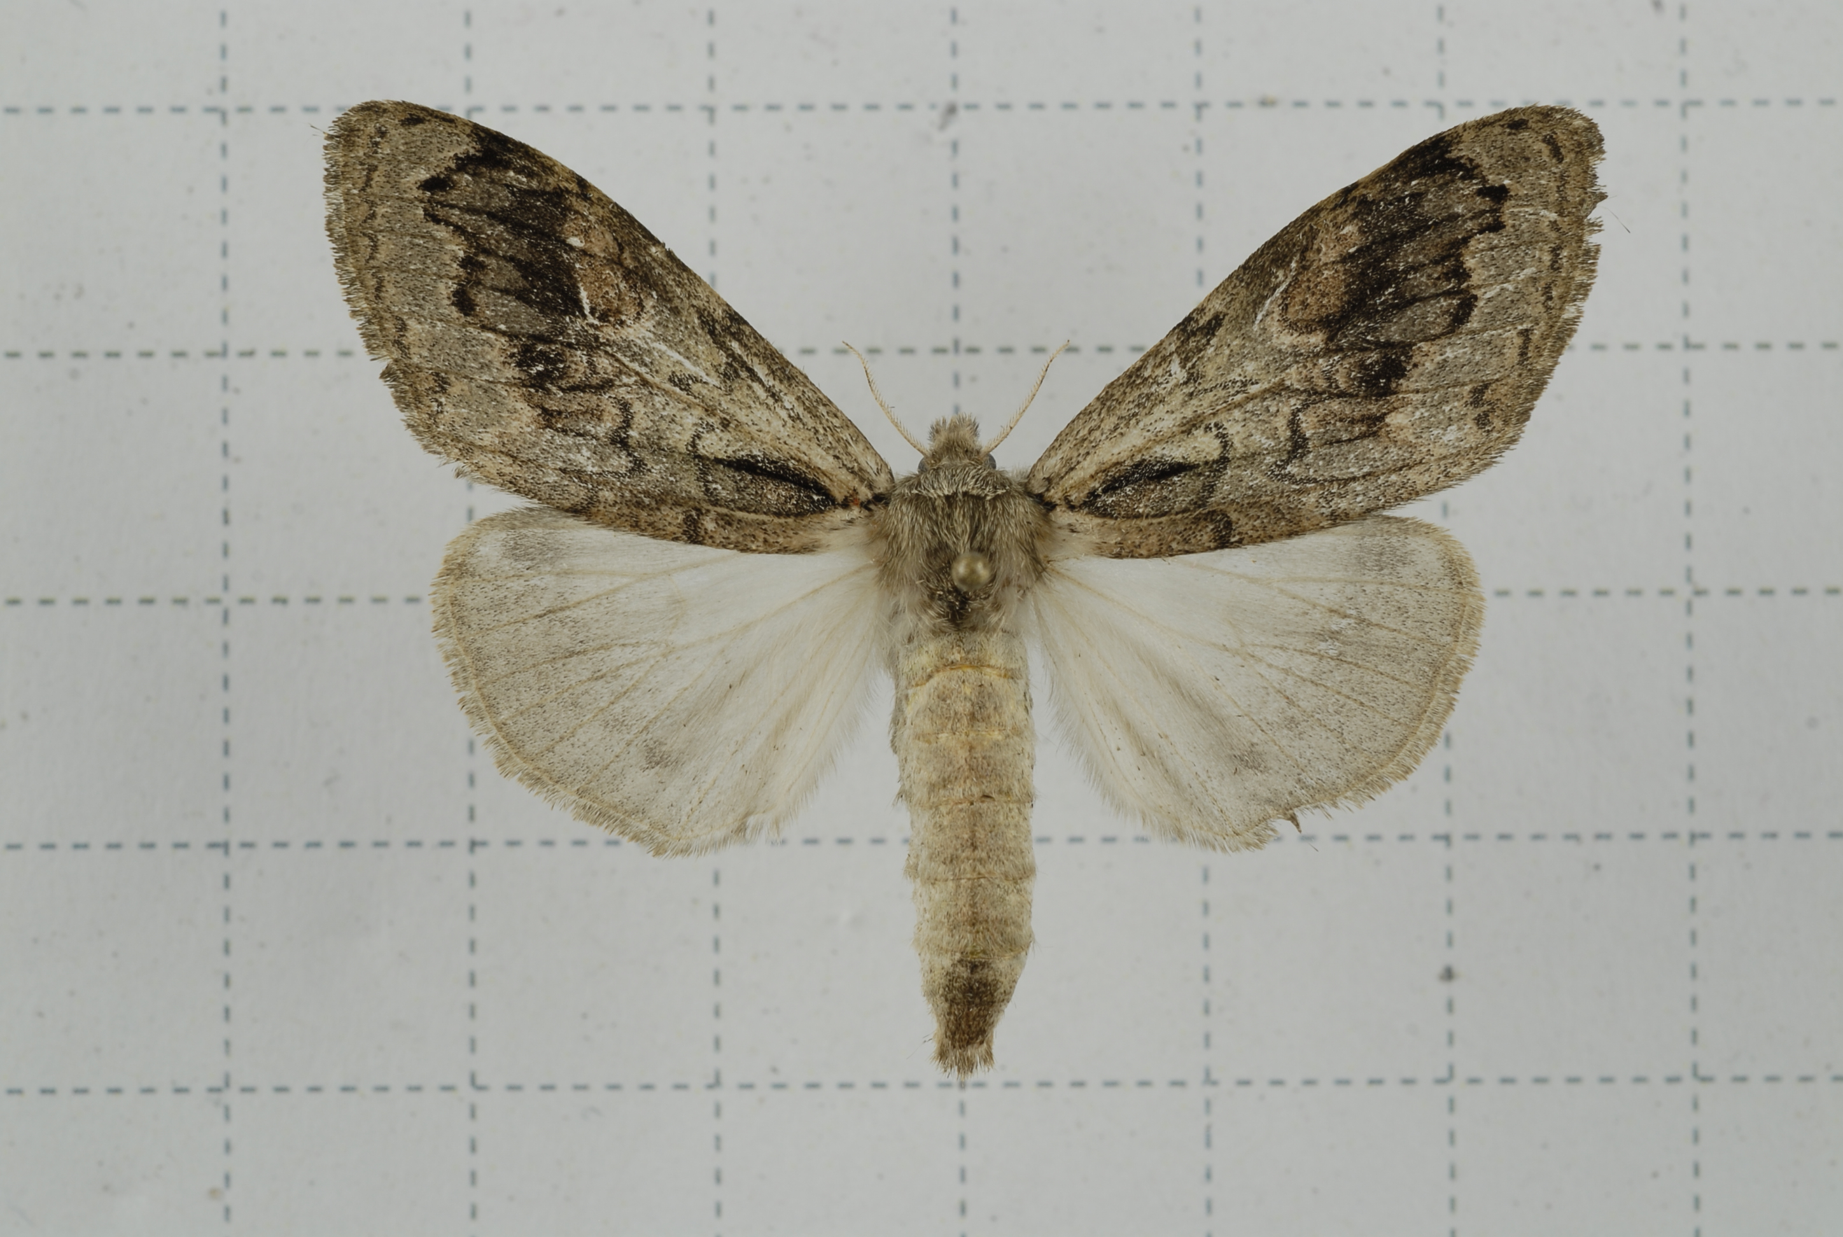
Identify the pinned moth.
Olene suisharyonis
